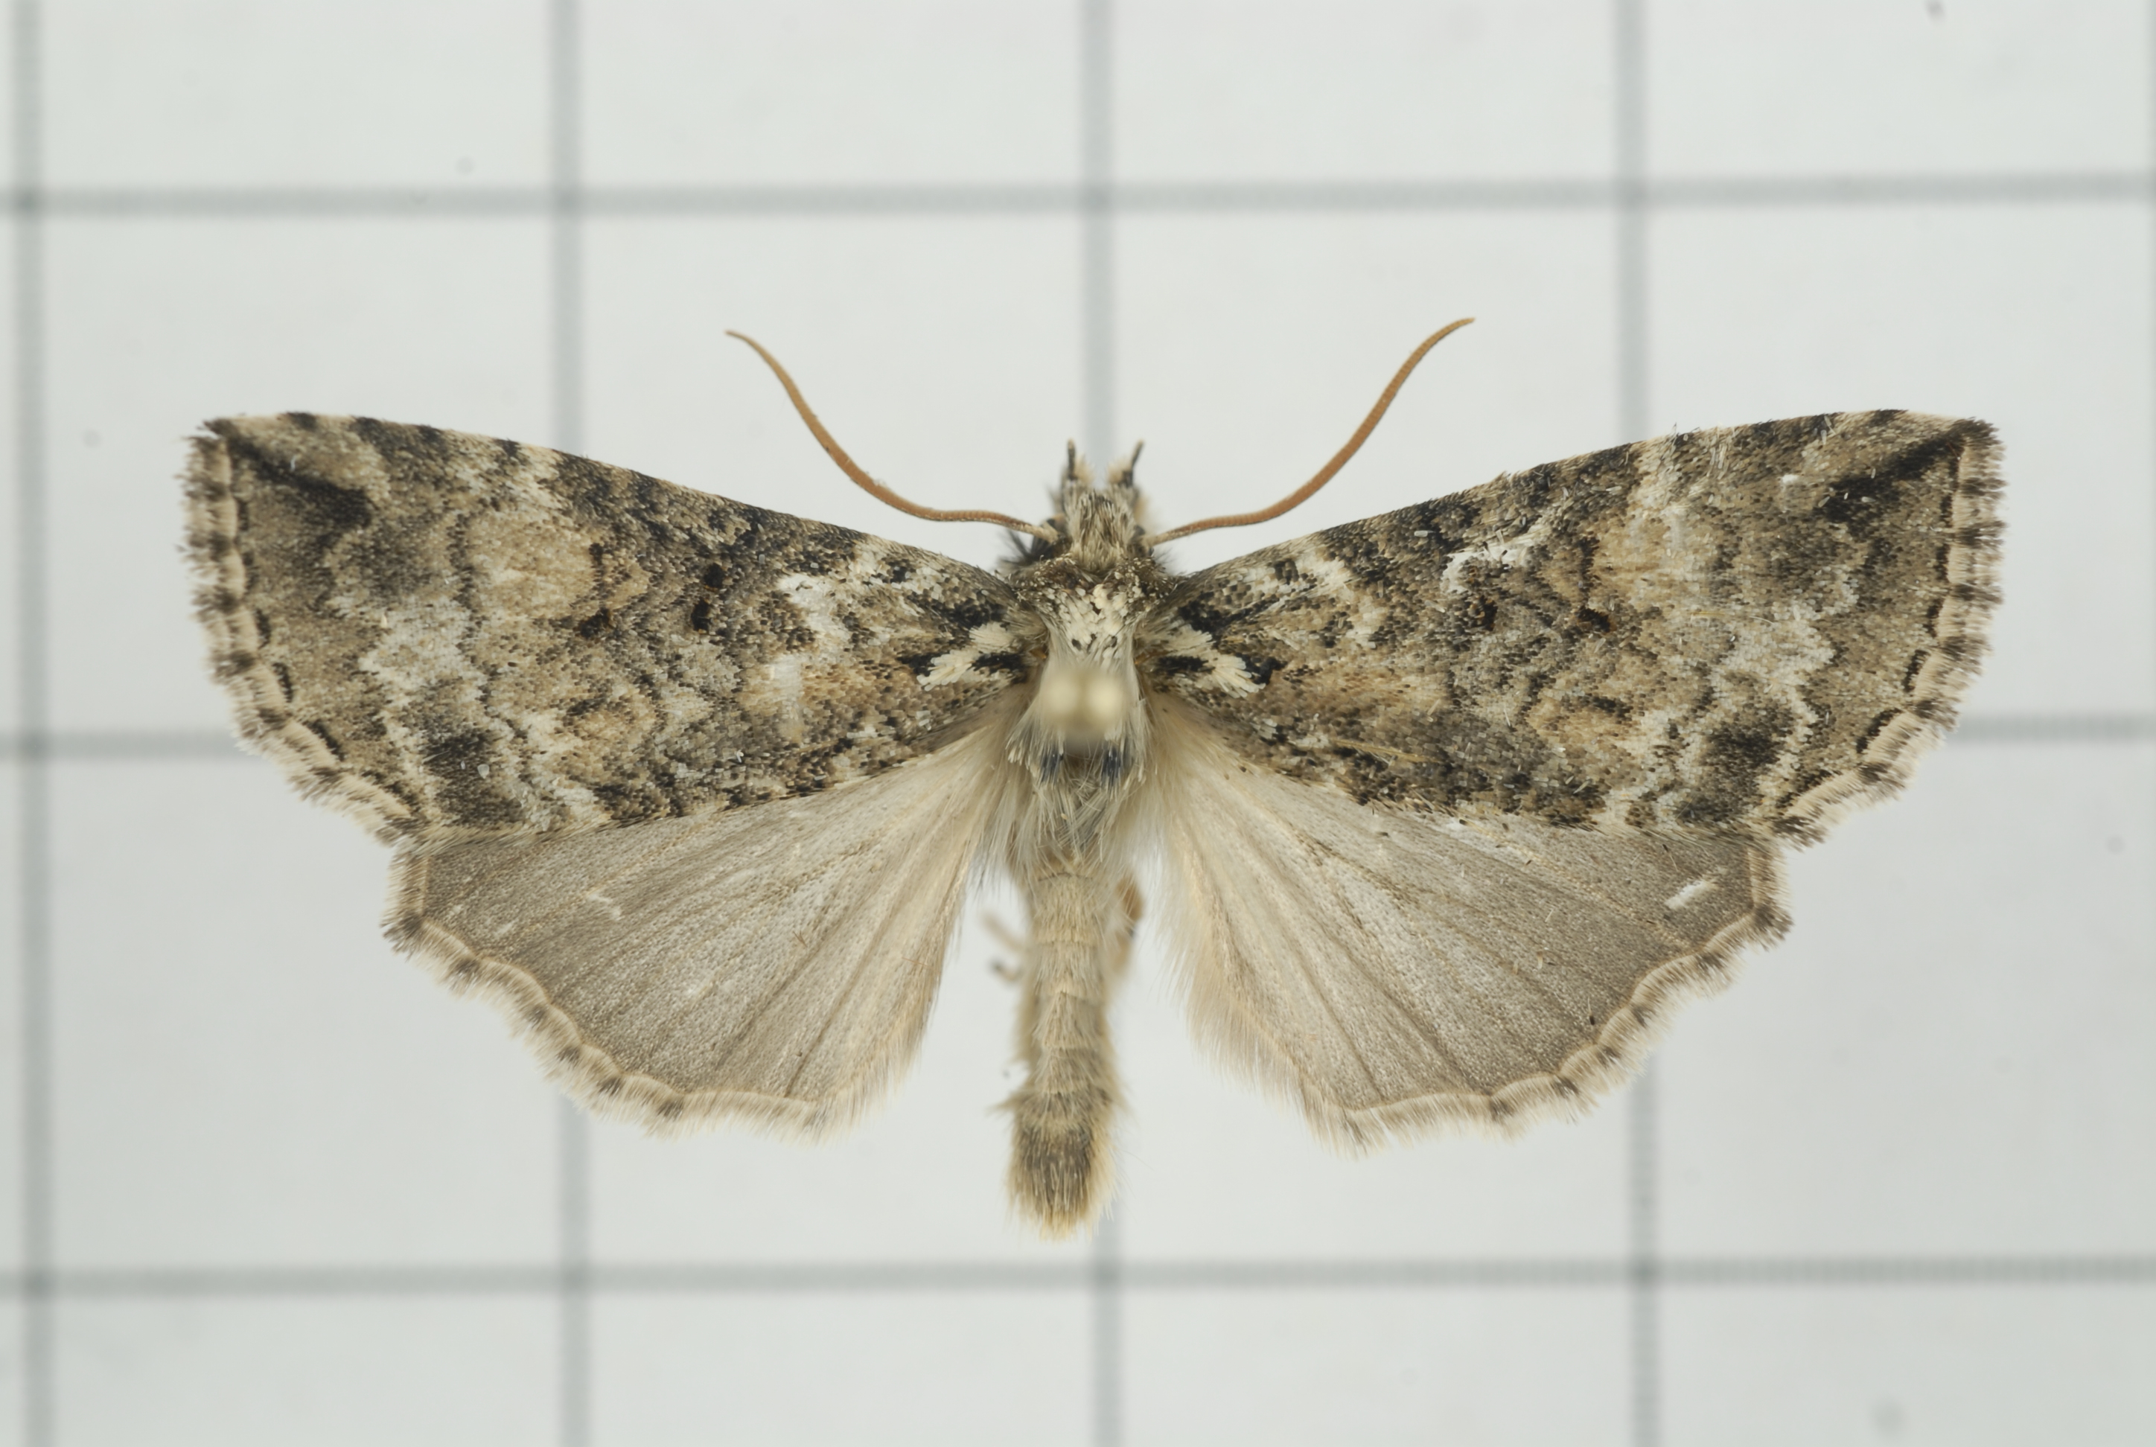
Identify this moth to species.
Epipsestis meilingchani
